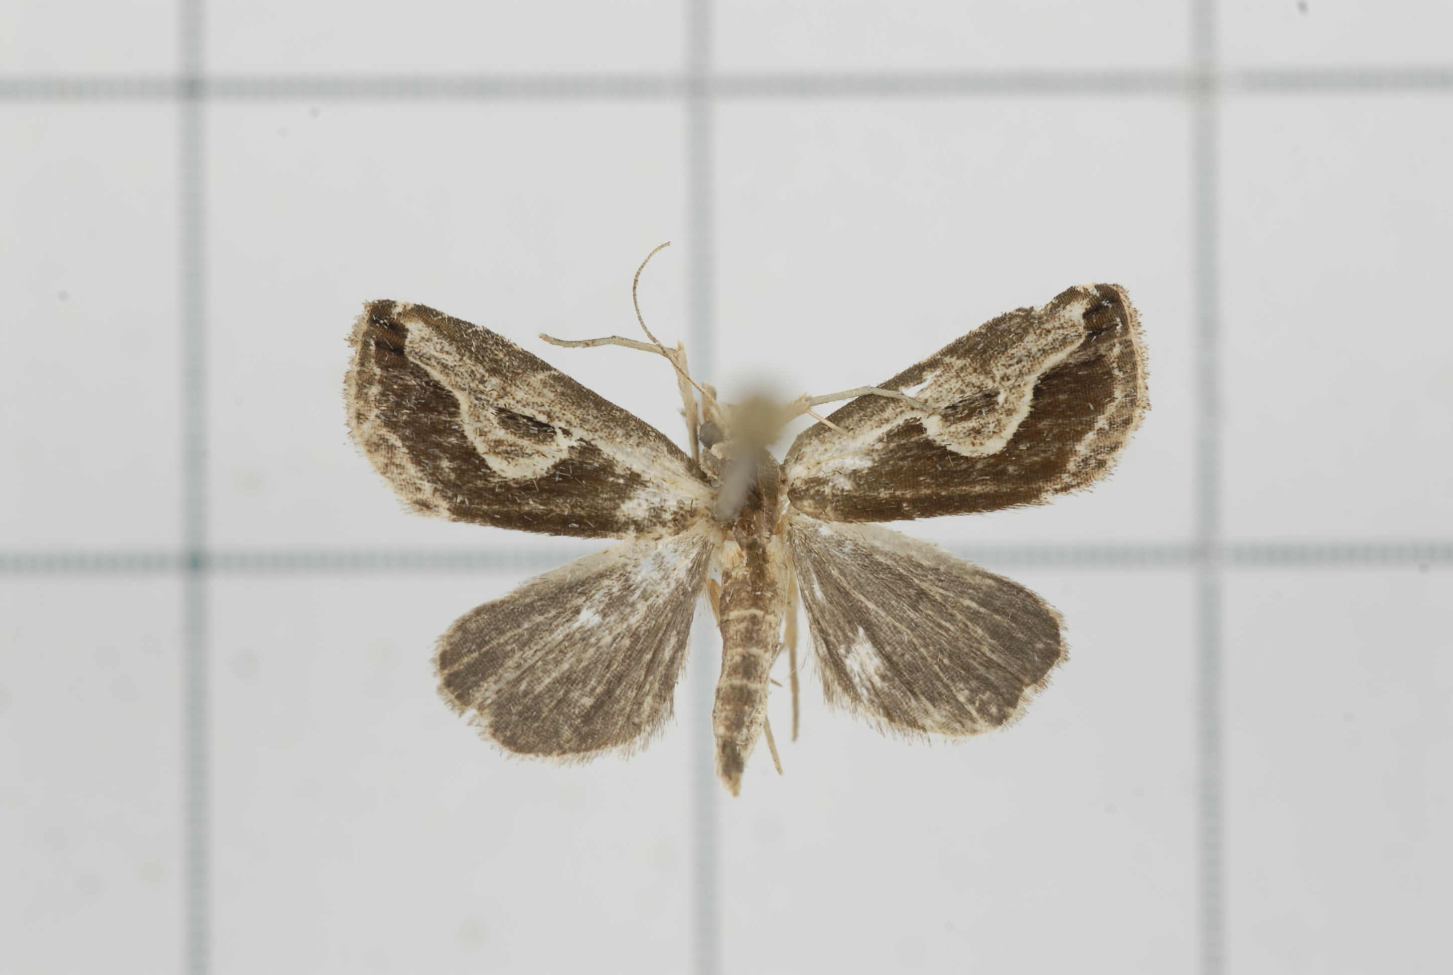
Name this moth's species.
Rivula curvifera
